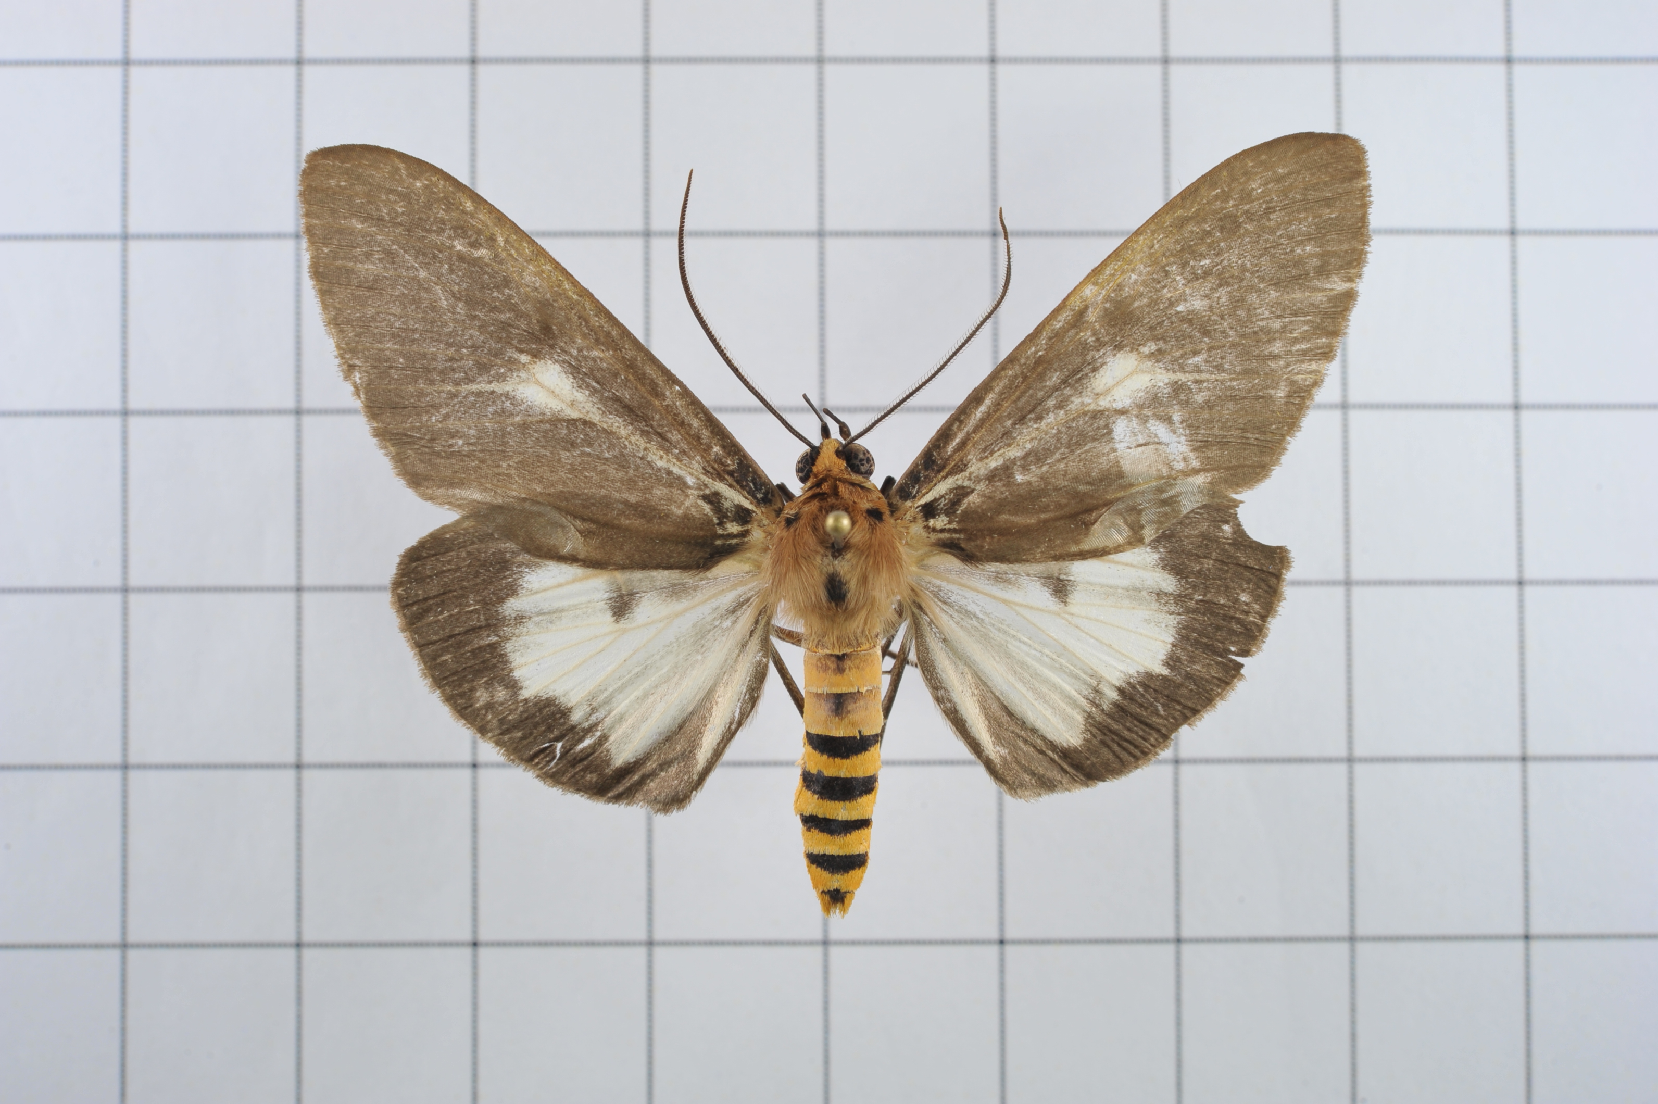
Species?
Asota heliconia zebrina
